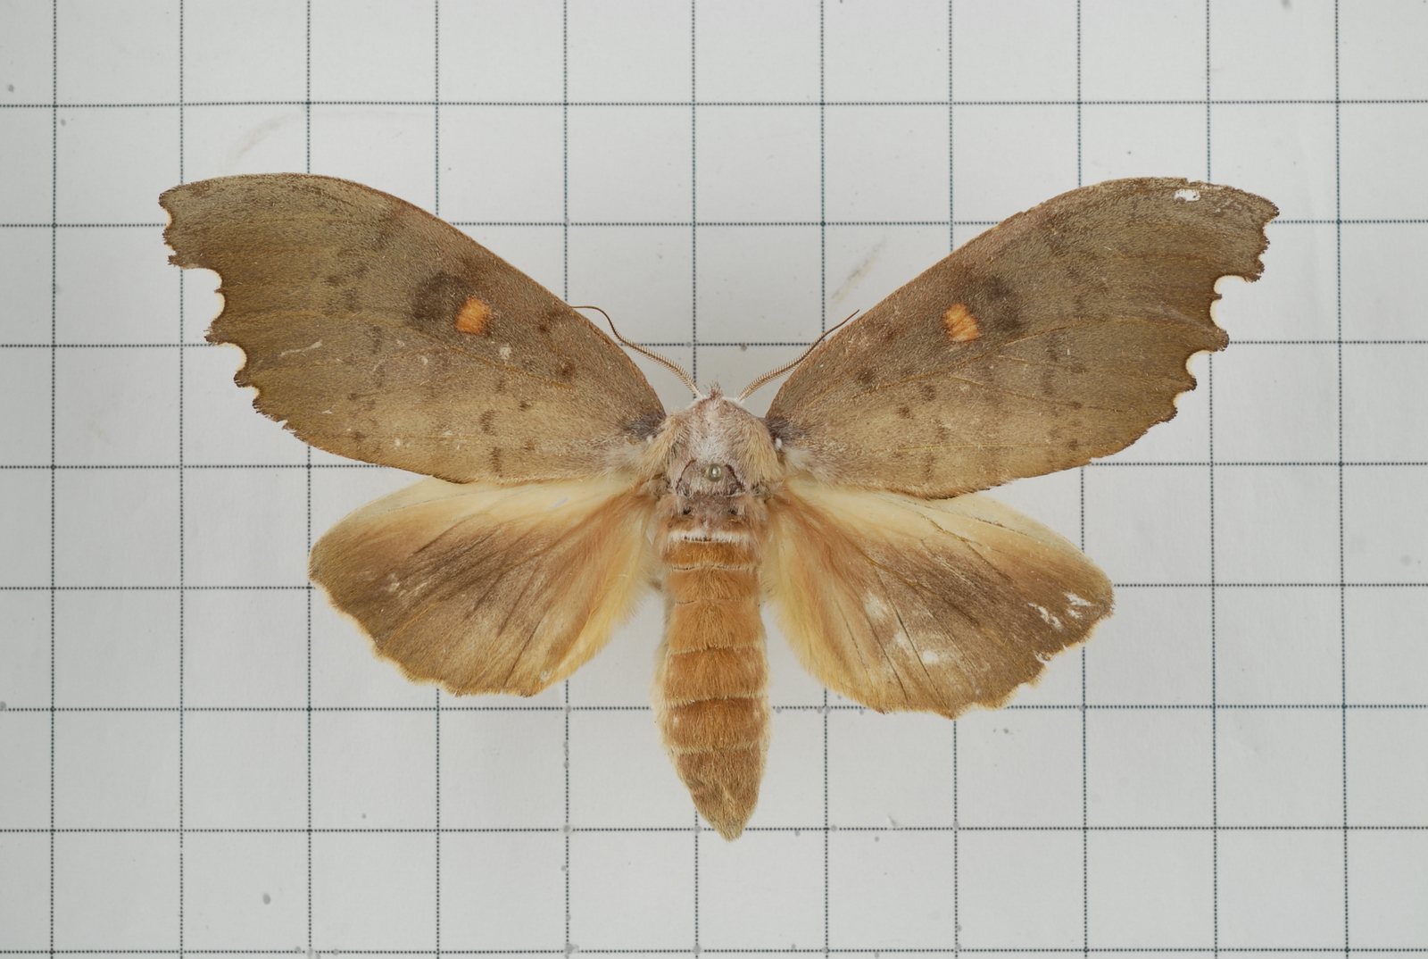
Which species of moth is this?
Euhampsonia formosana
